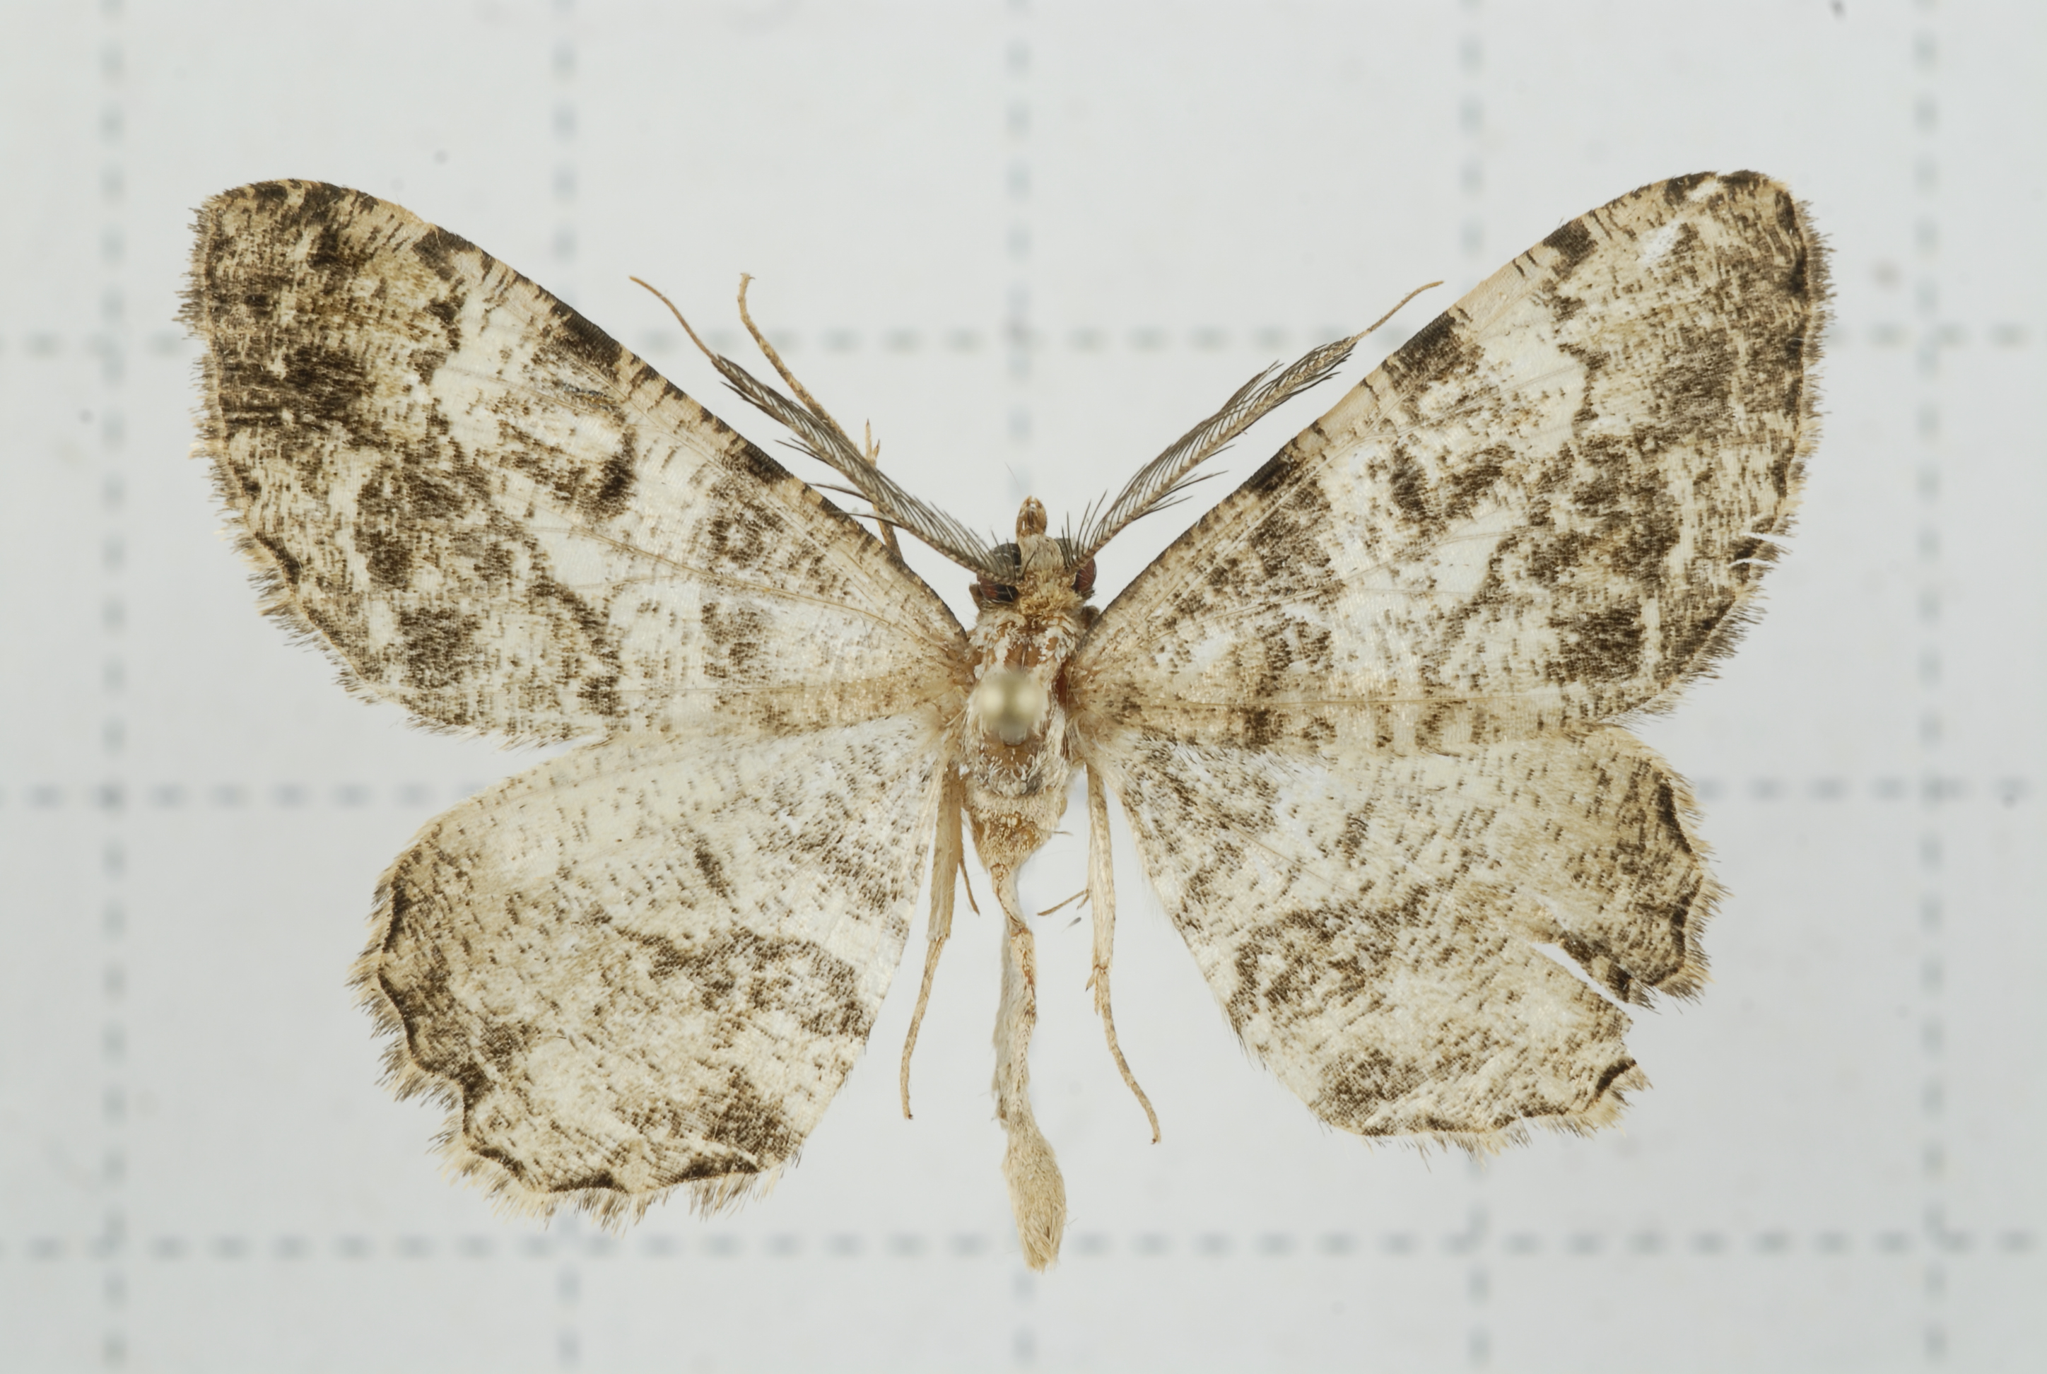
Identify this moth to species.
Darisa lampasaria
